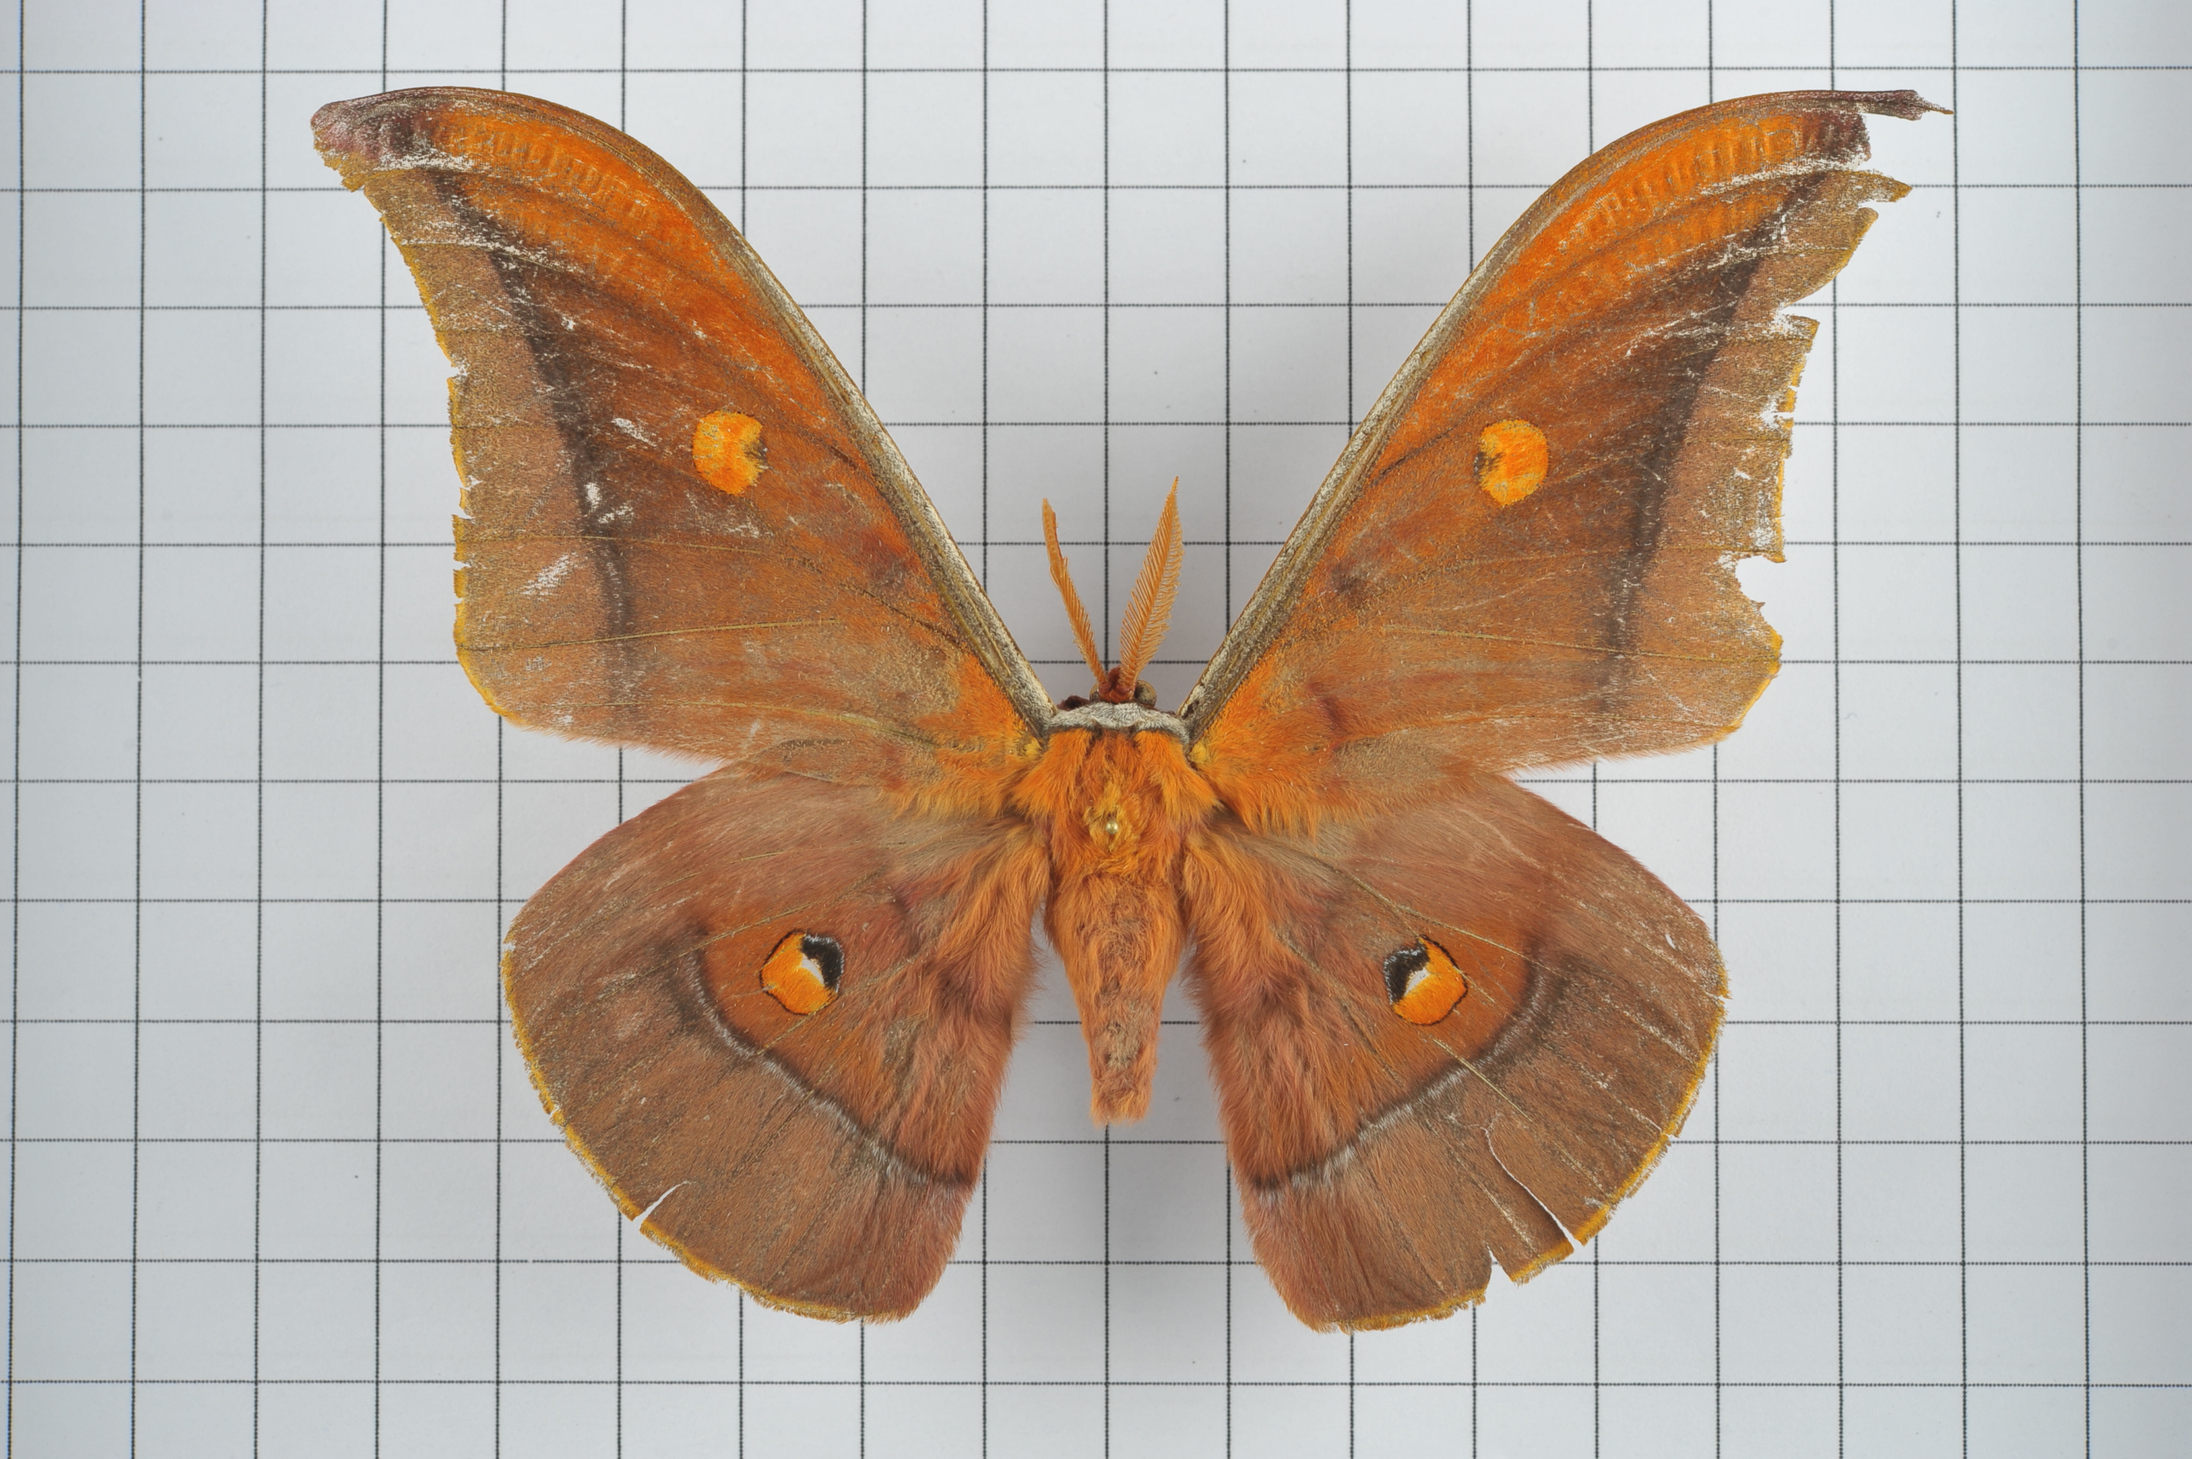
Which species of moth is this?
Antheraea formosana
